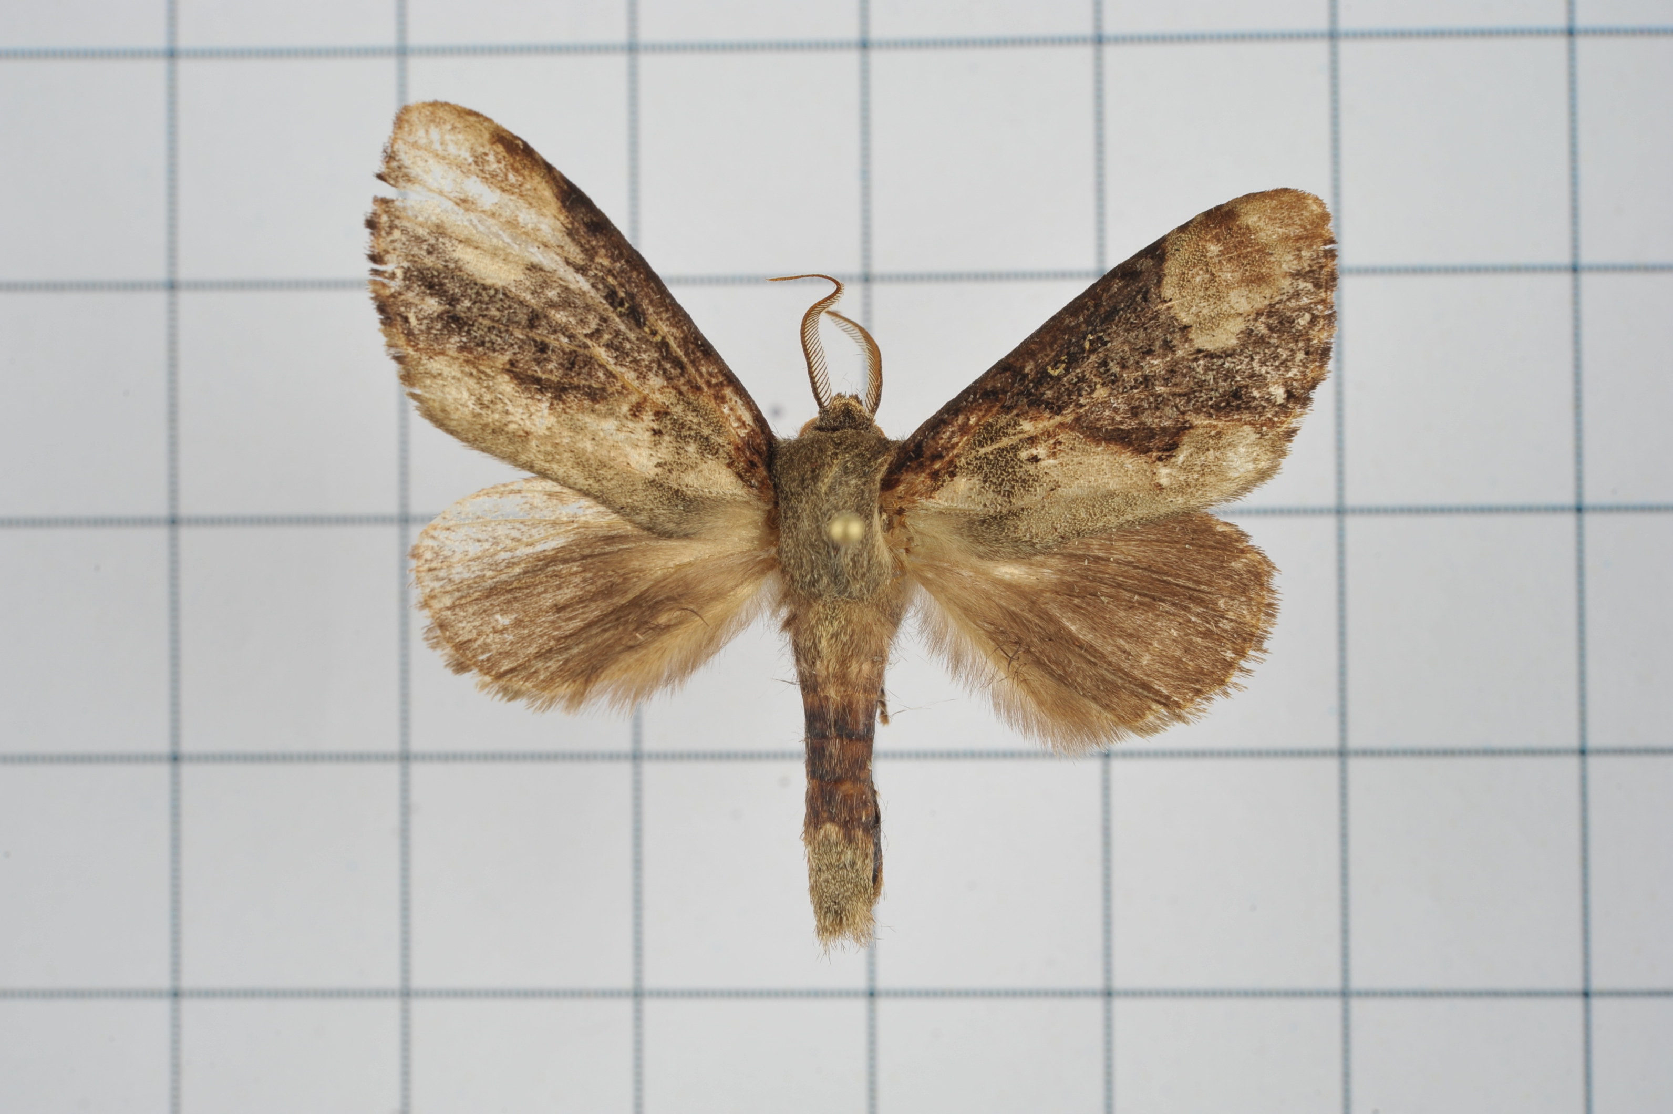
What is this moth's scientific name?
Formofentonia orbifer rotundata
